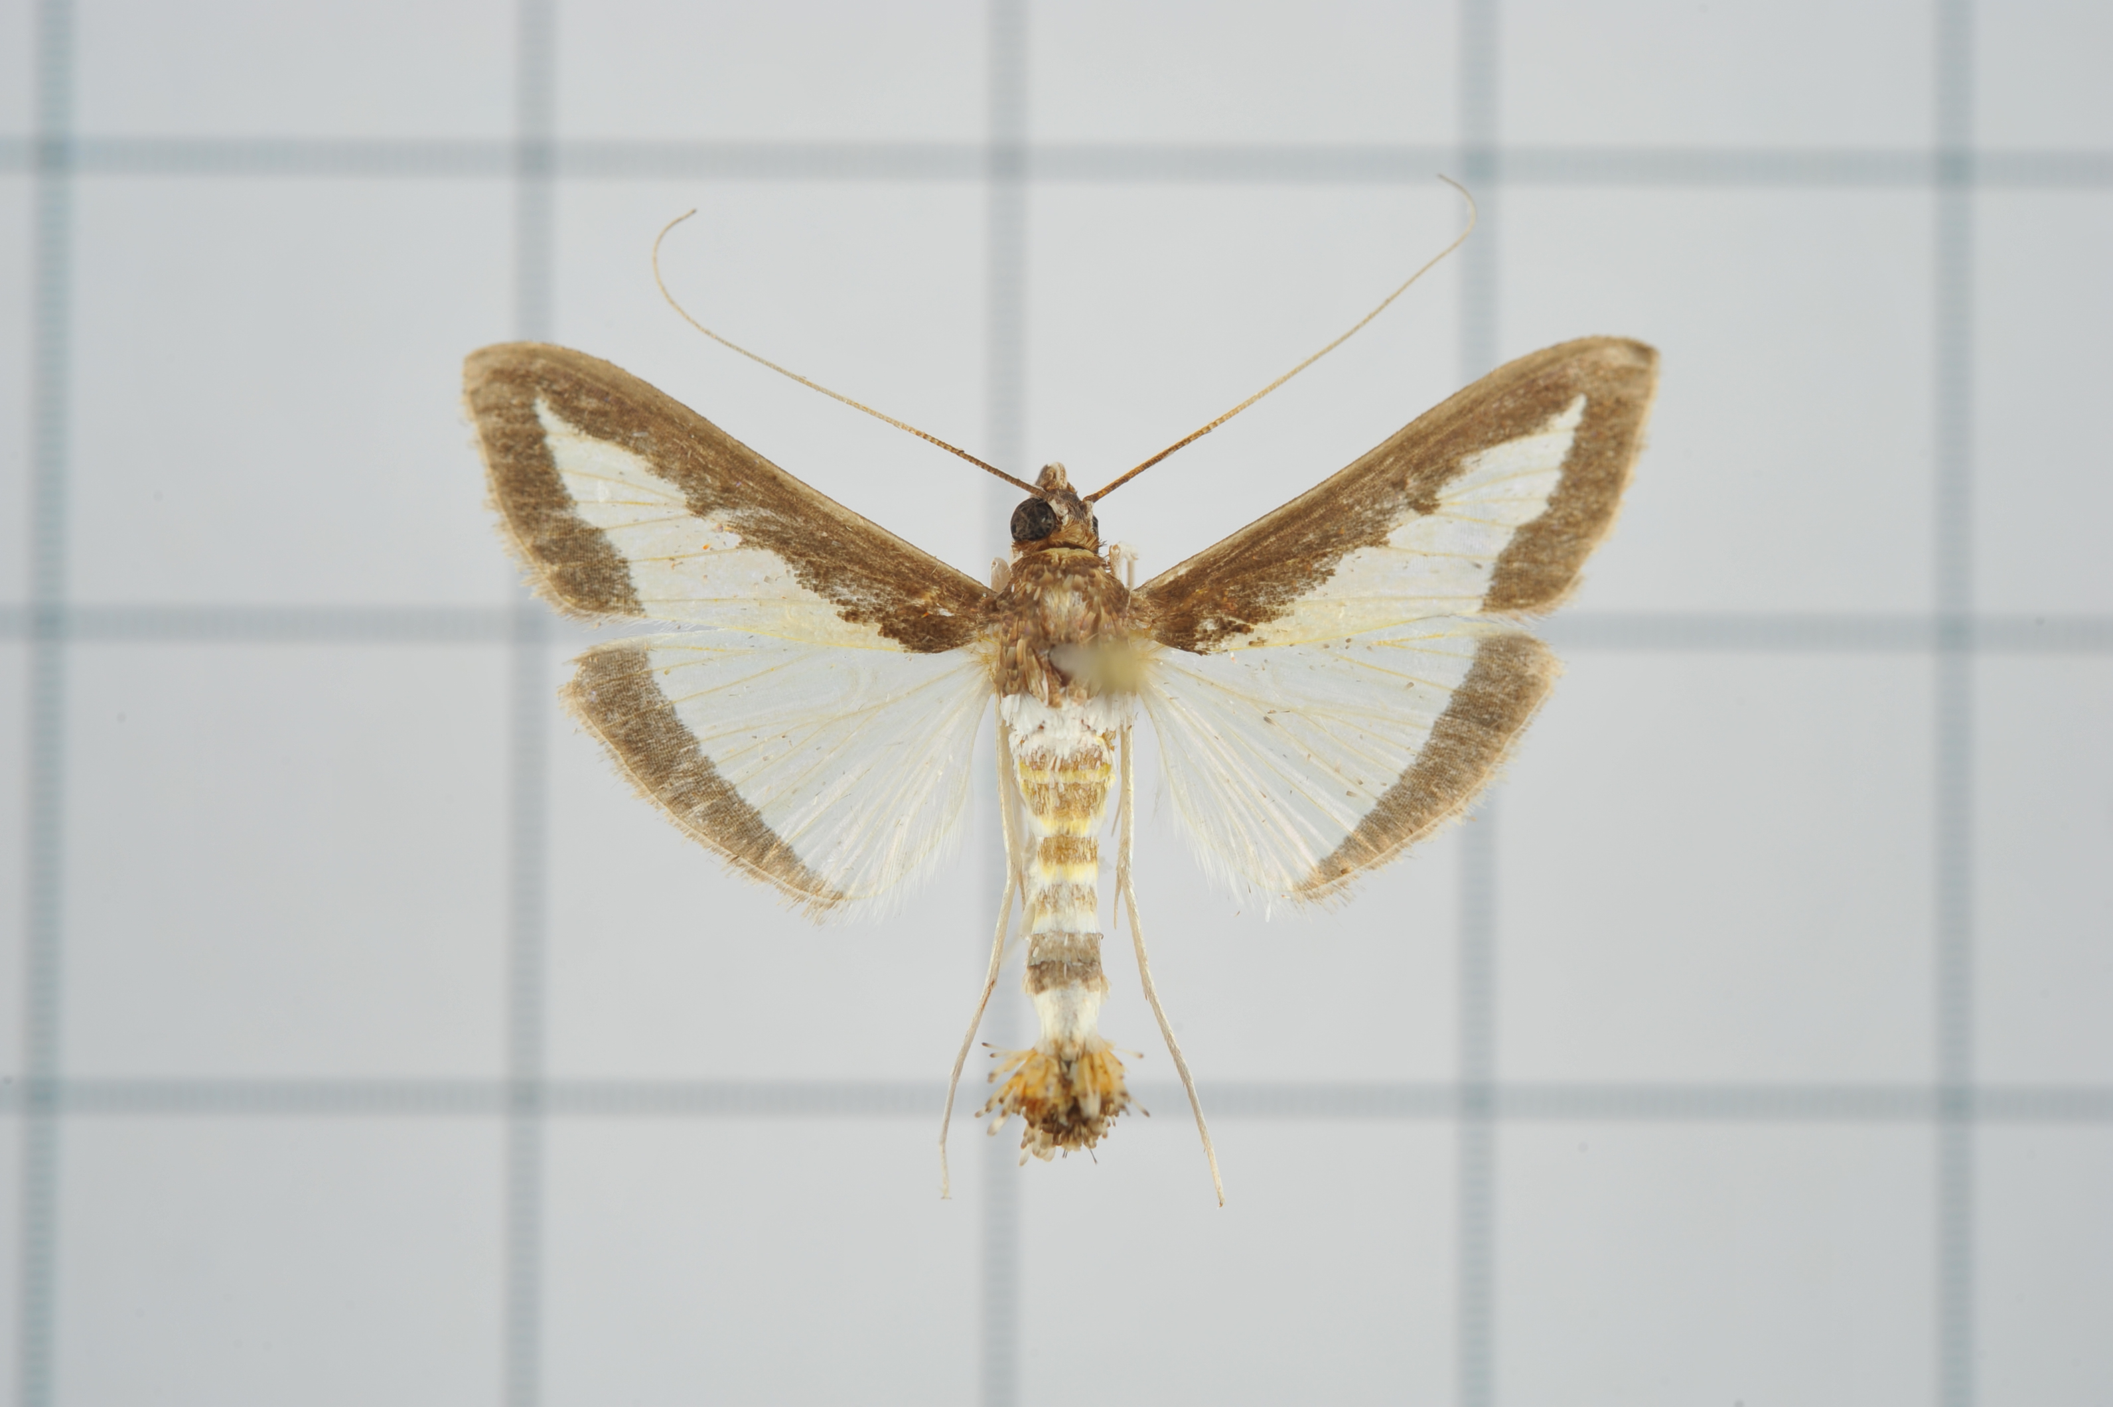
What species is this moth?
Diaphania indica
